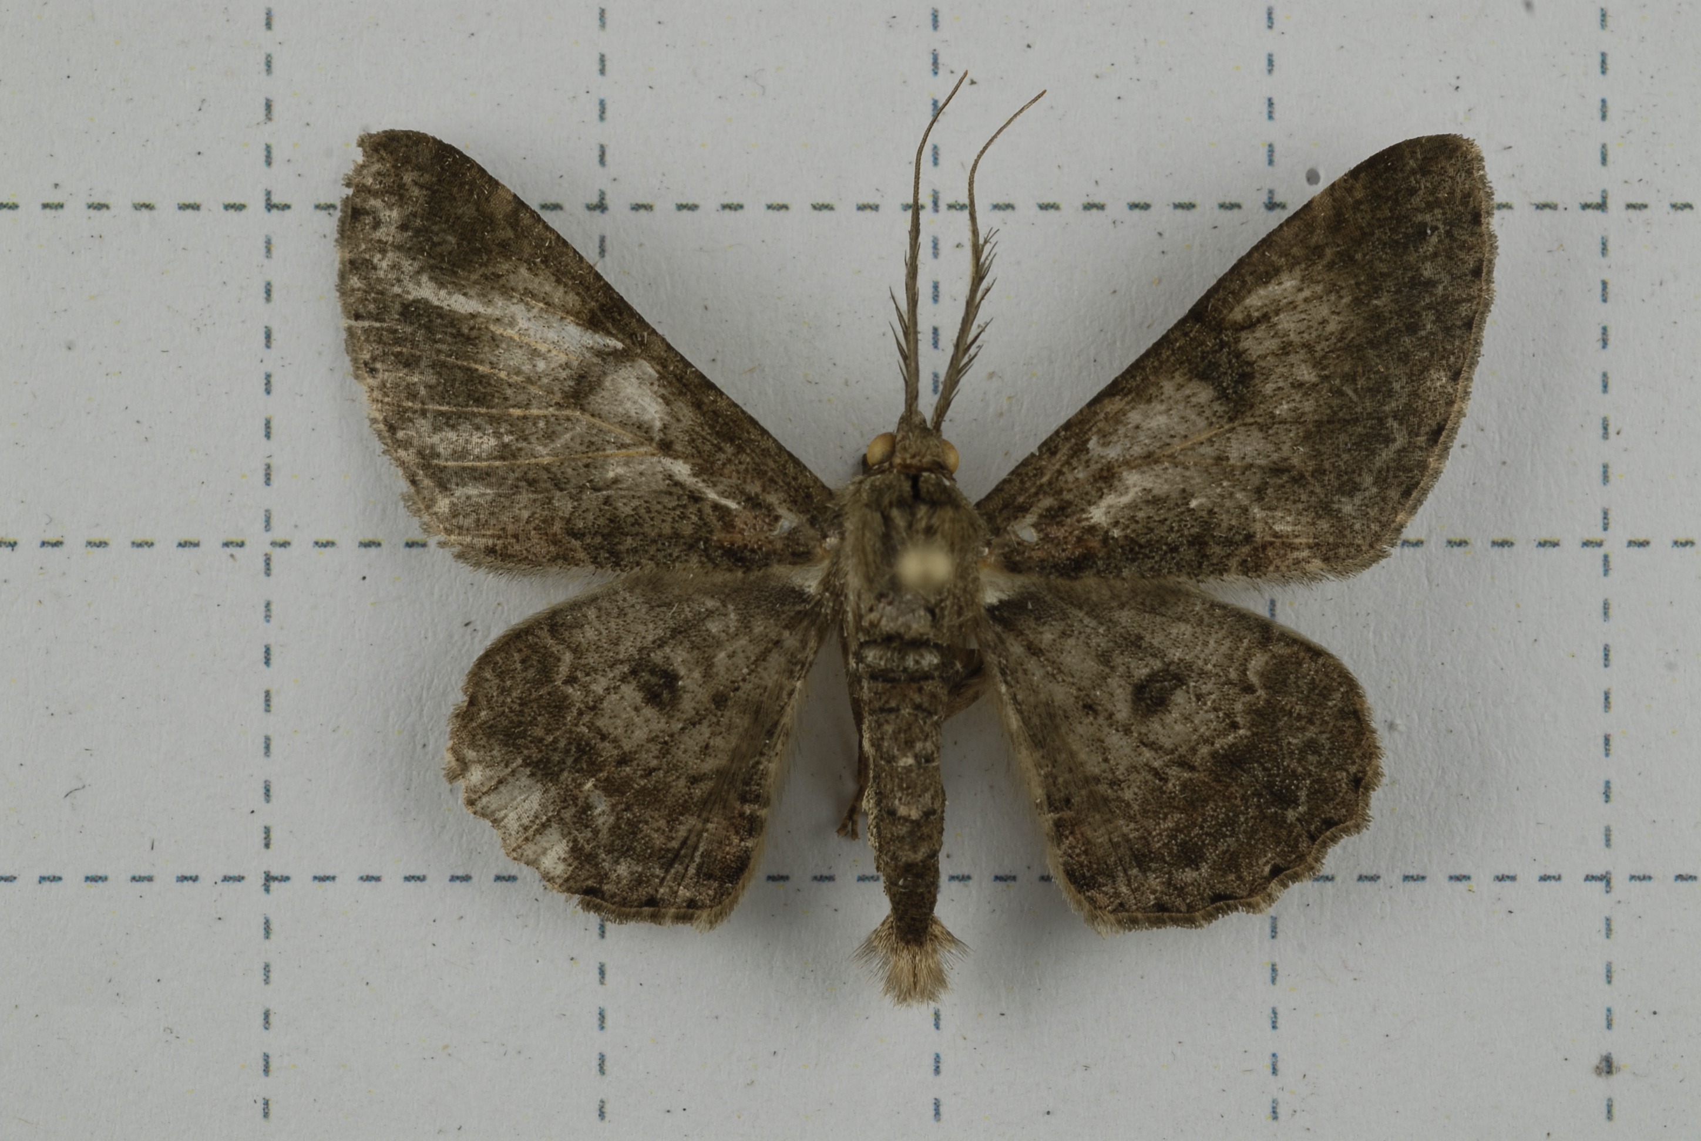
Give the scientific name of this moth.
Cleora repulsaria repulsaria
